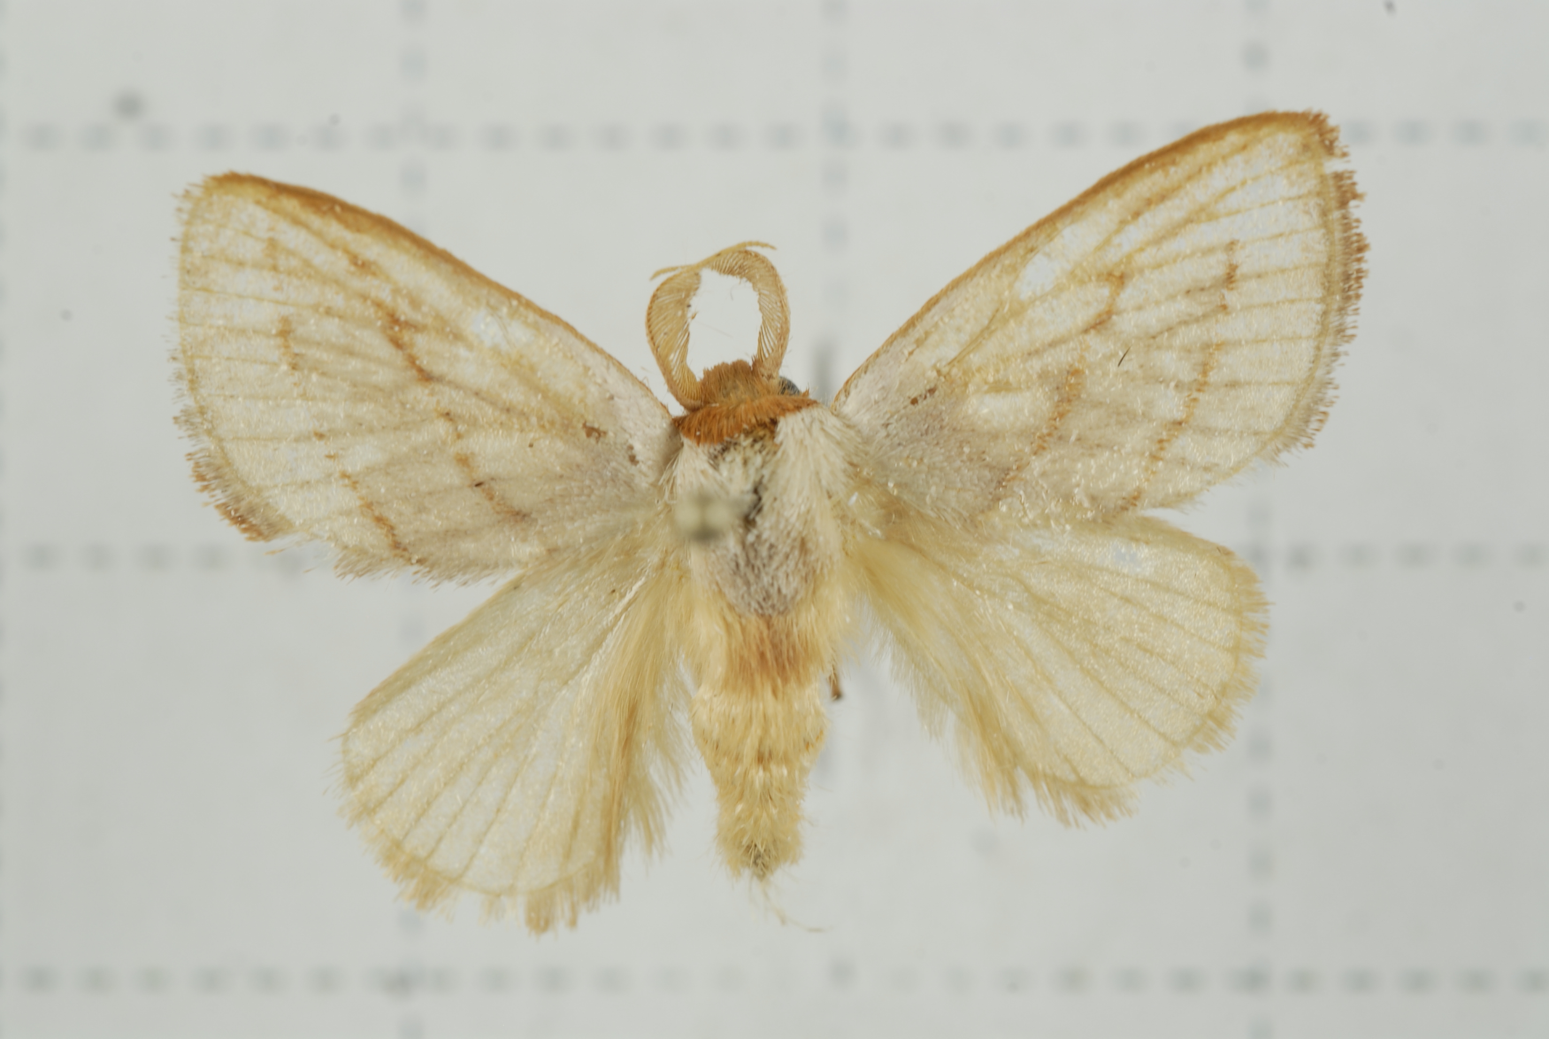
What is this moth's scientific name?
Cania heppneri
